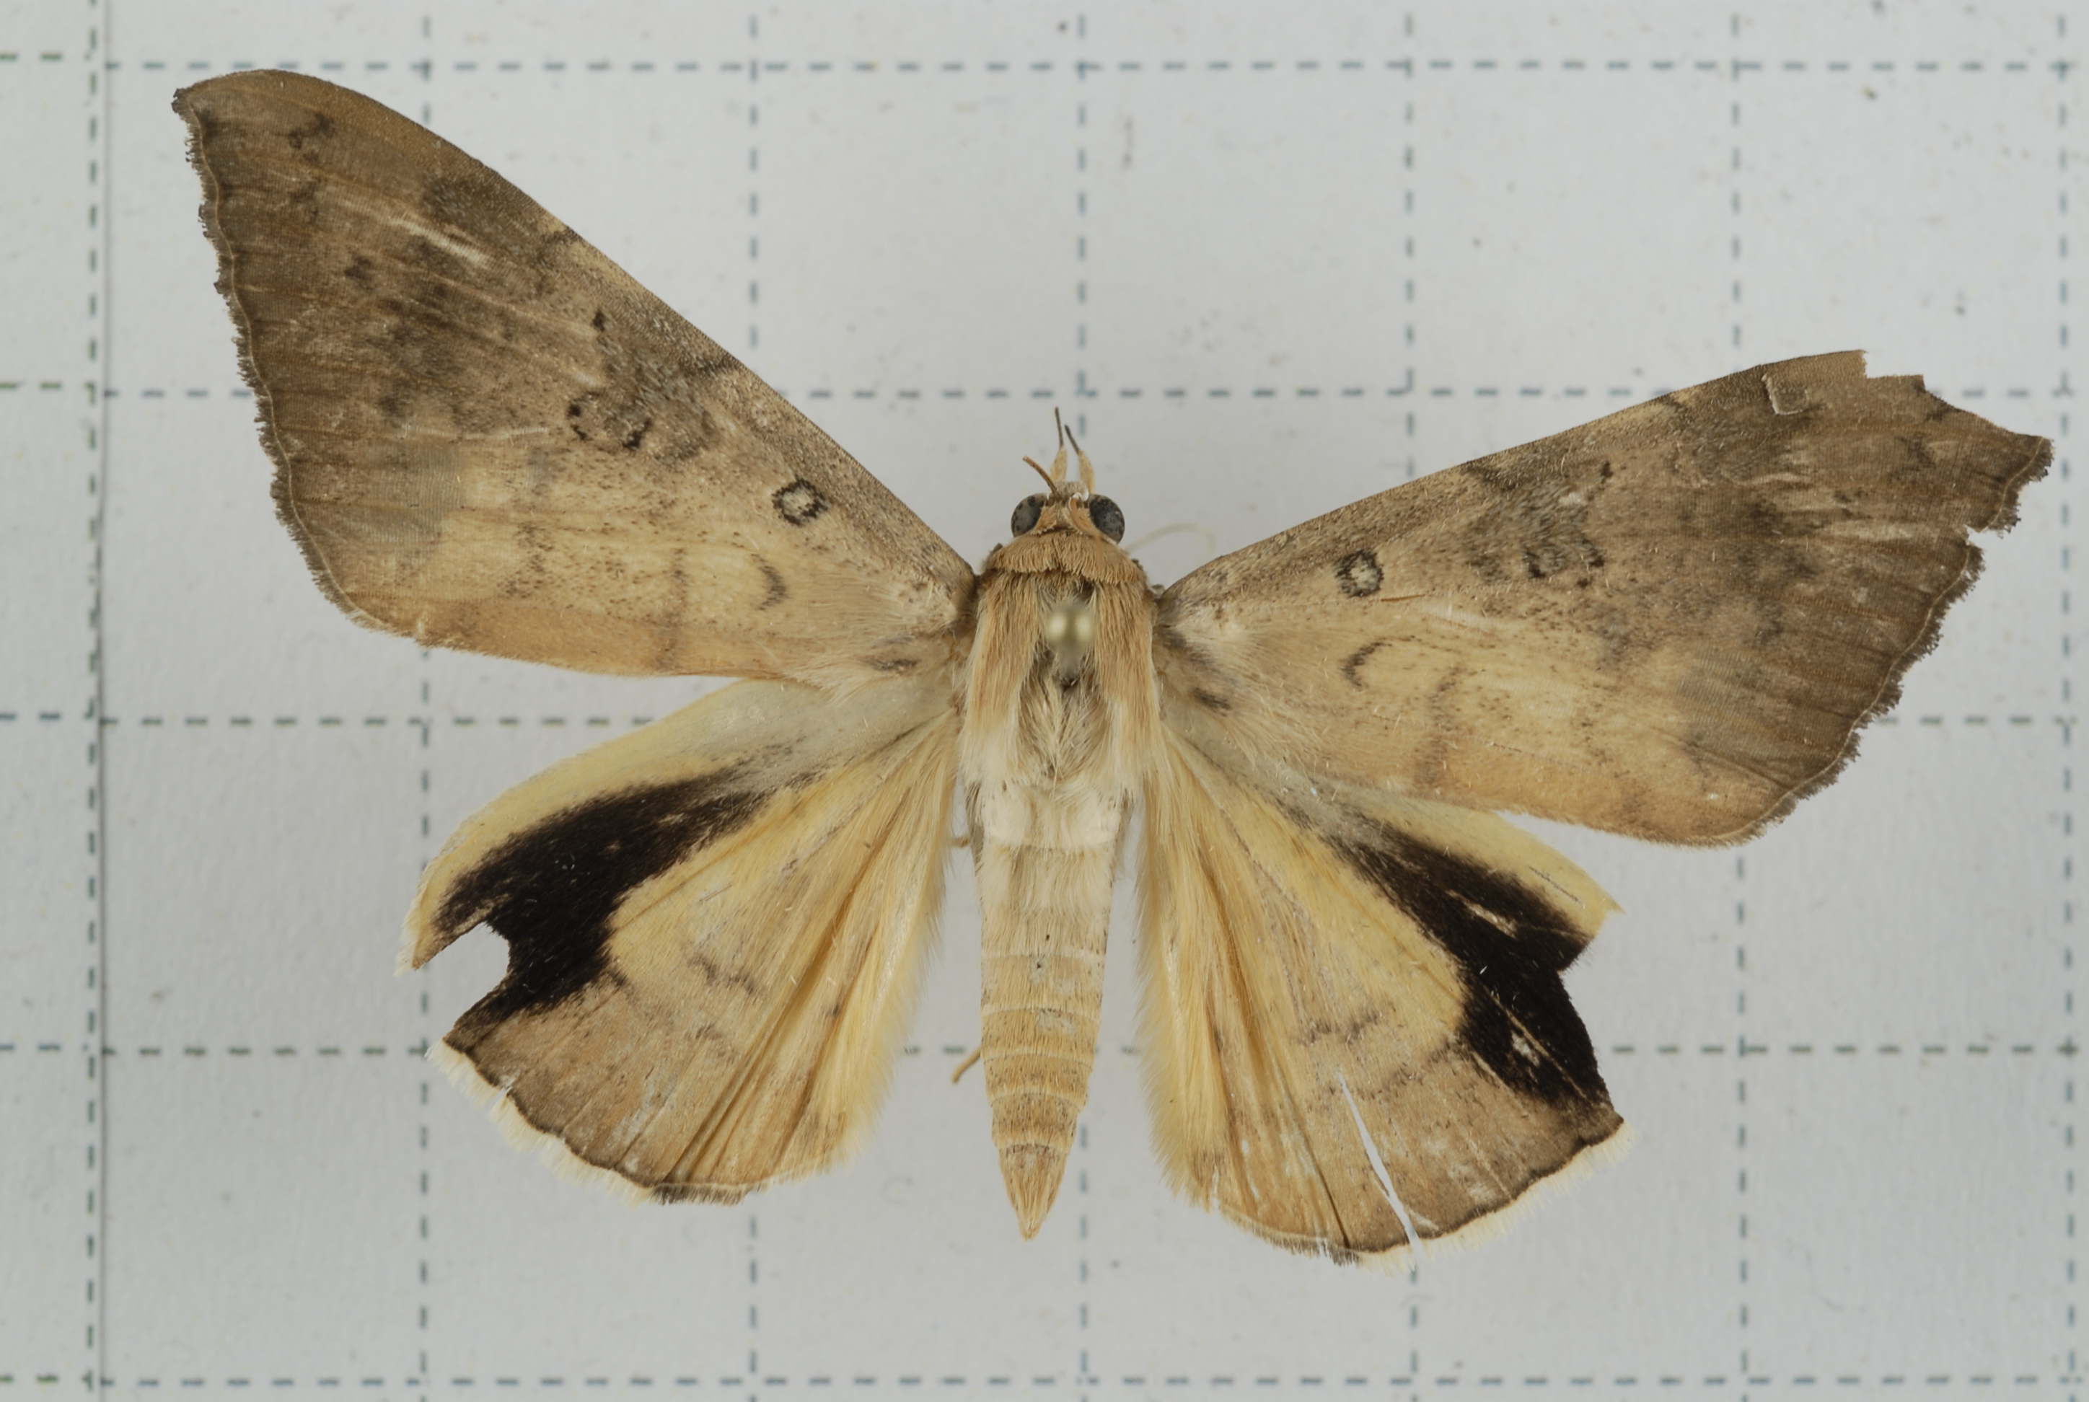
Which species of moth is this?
Oxyodes scrobiculata
